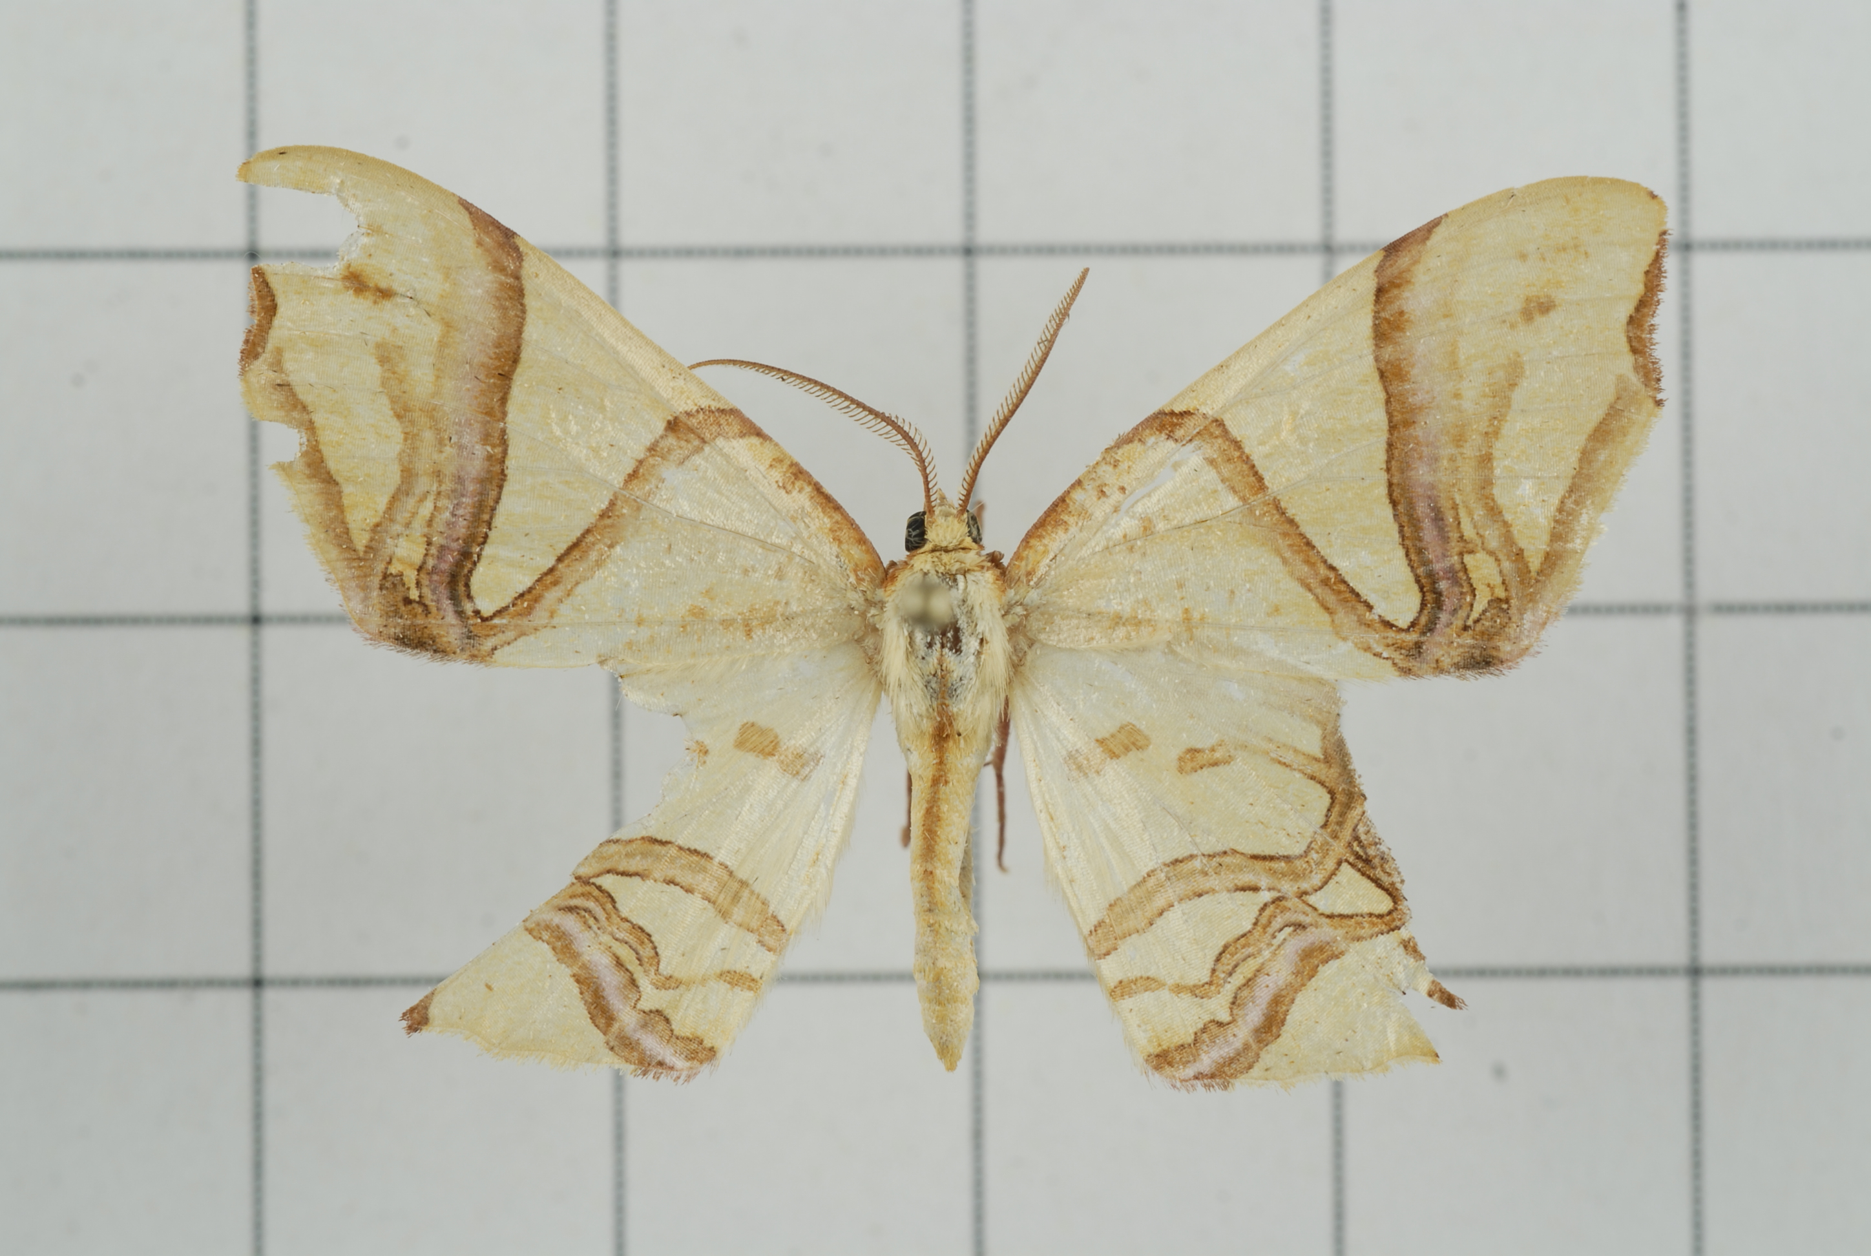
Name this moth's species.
Trotocraspeda divaricata
